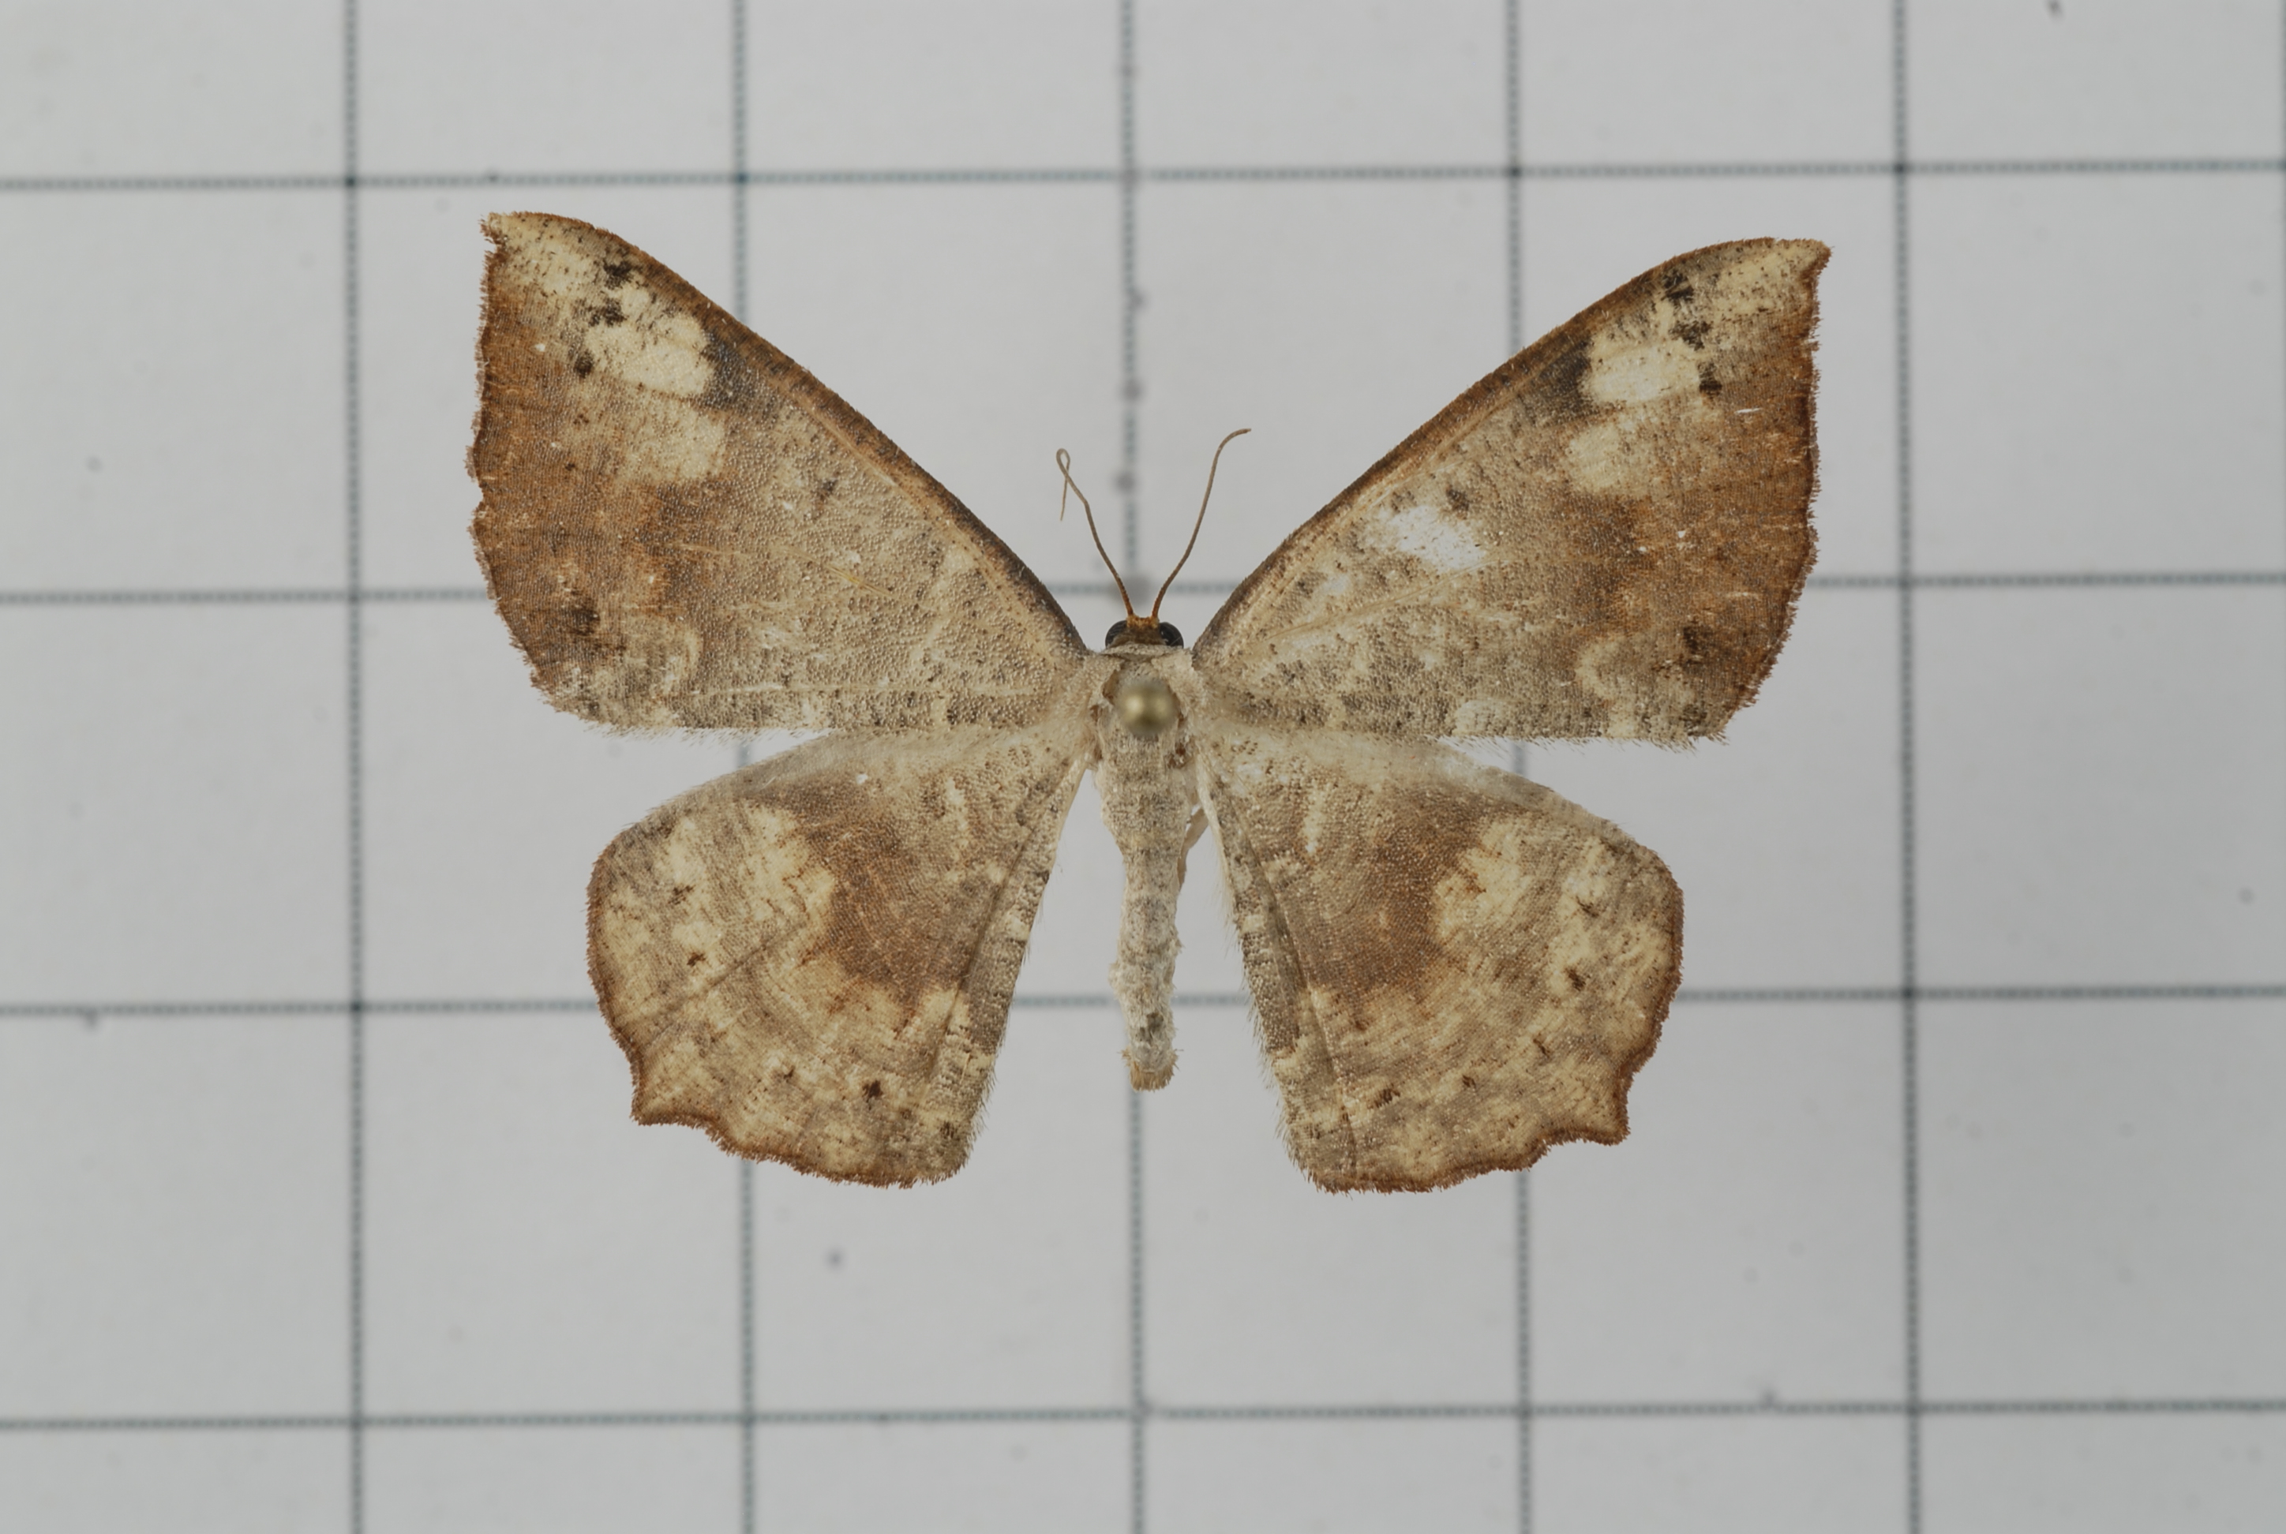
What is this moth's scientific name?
Peratostega deletaria deletaria
